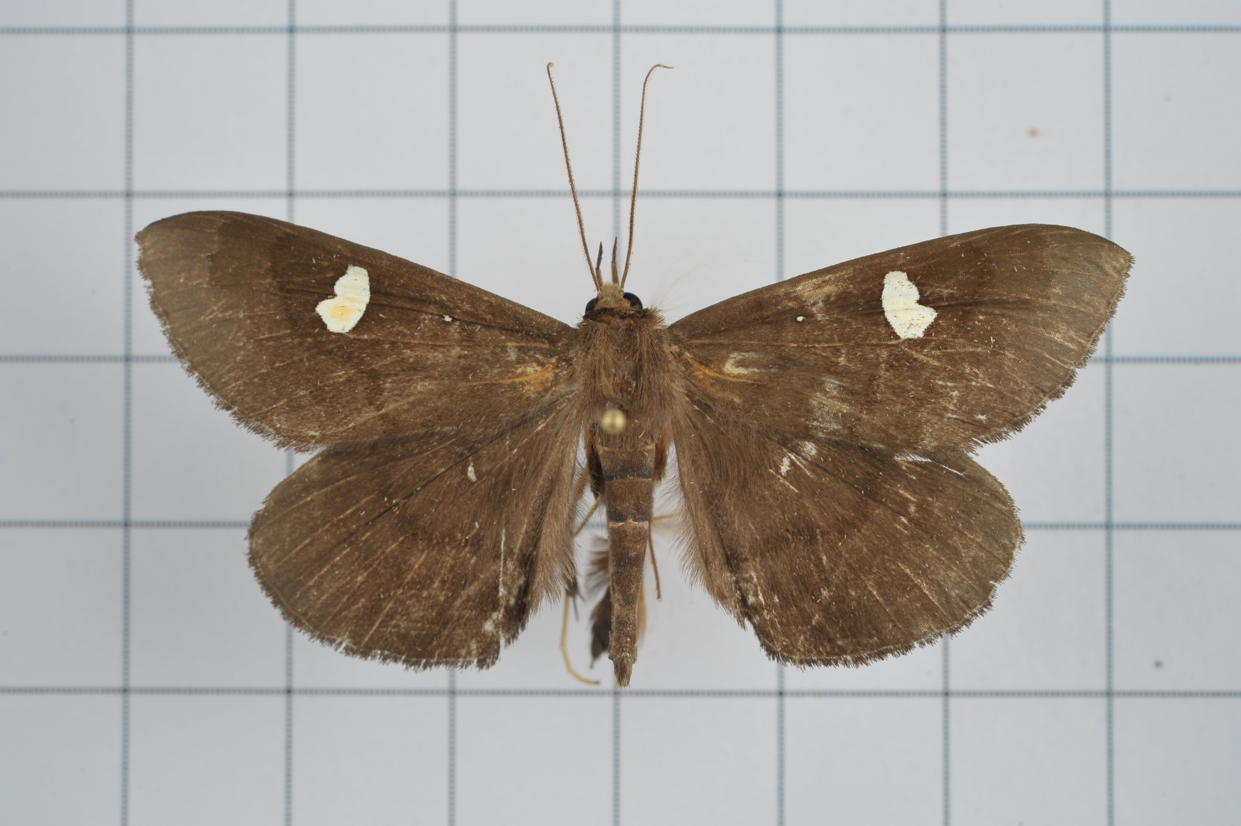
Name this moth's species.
Edessena gentiusalis
